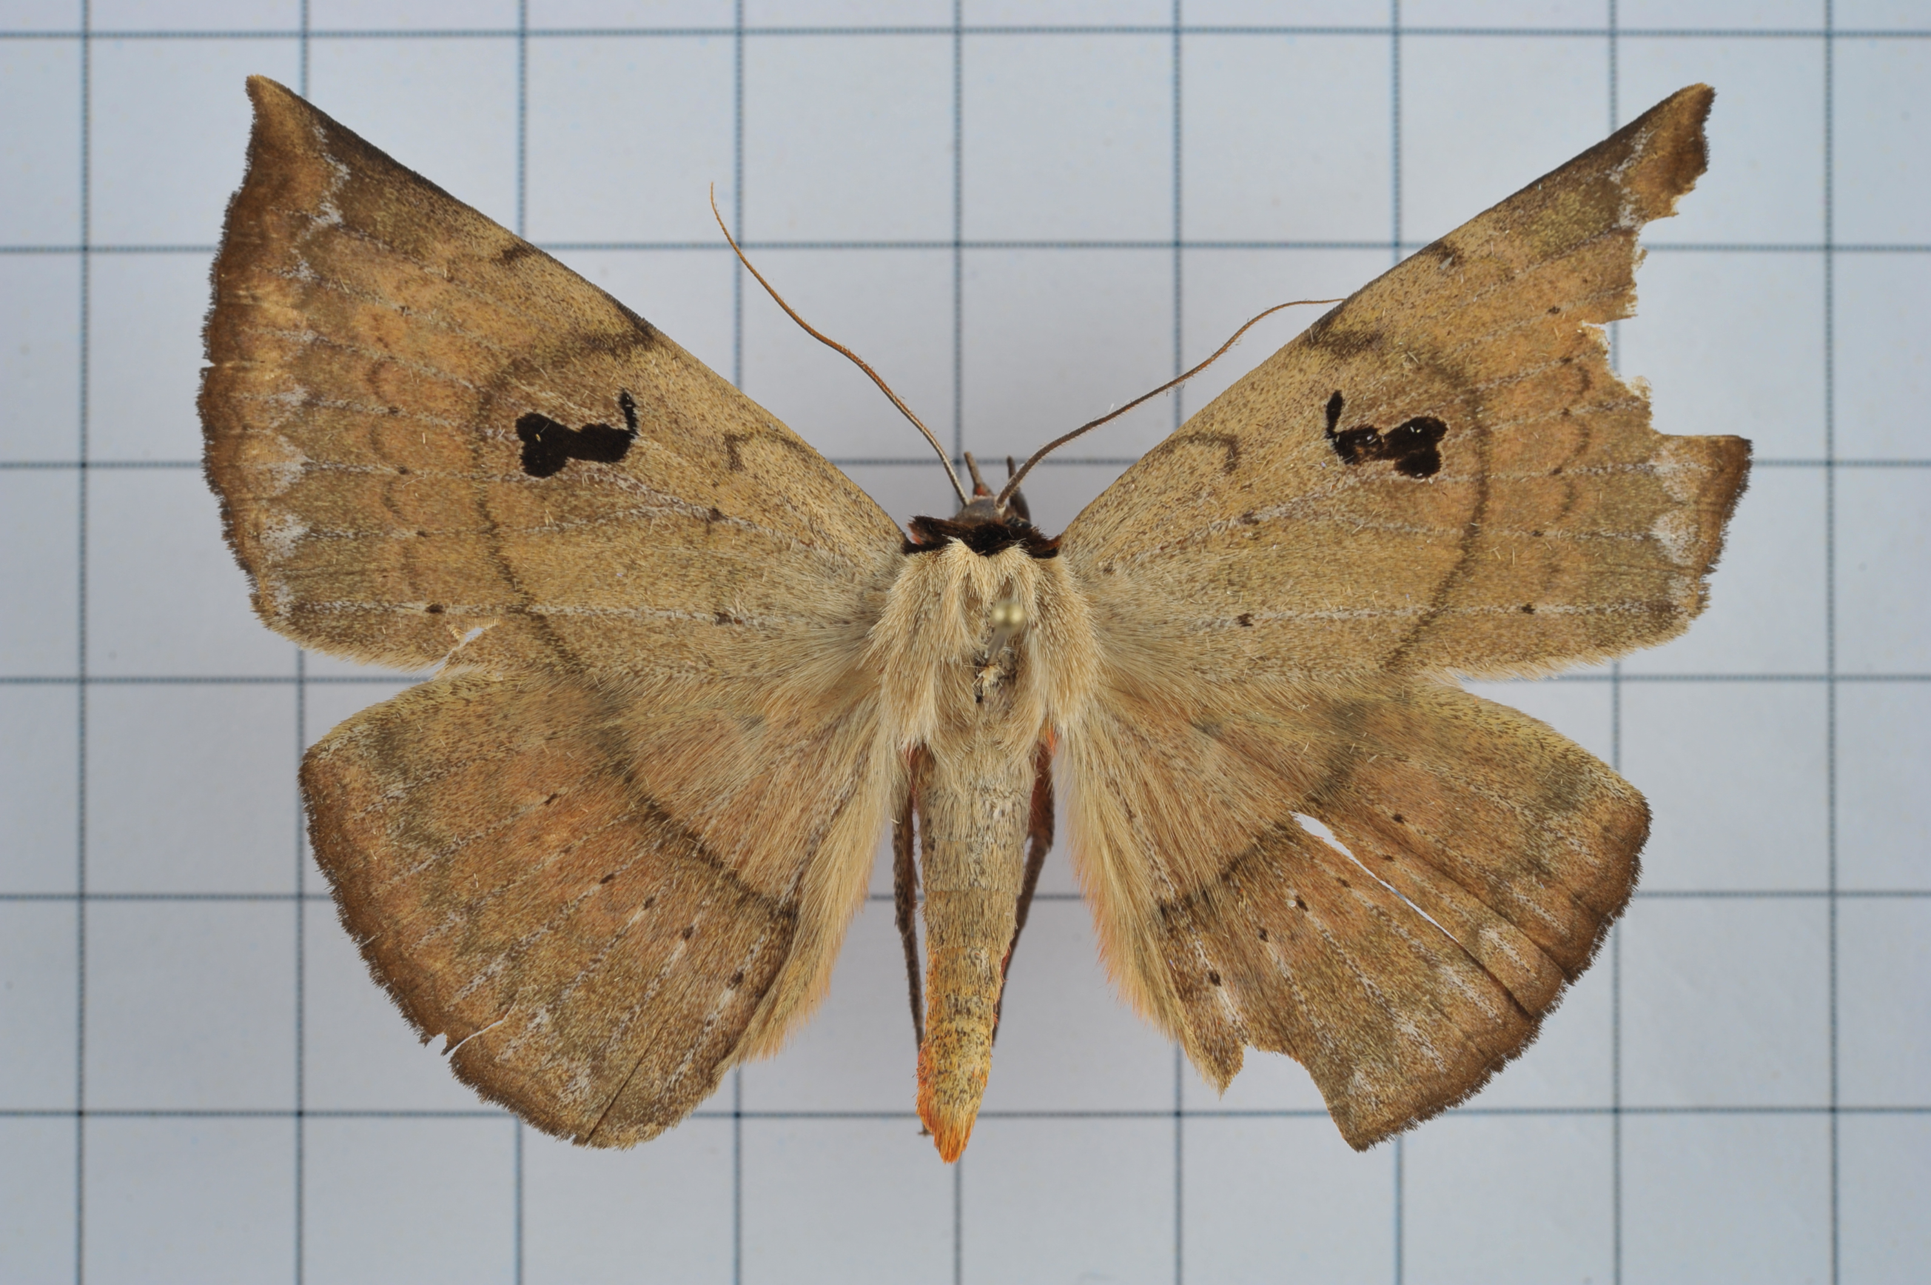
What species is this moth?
Hypopyra ossigera
